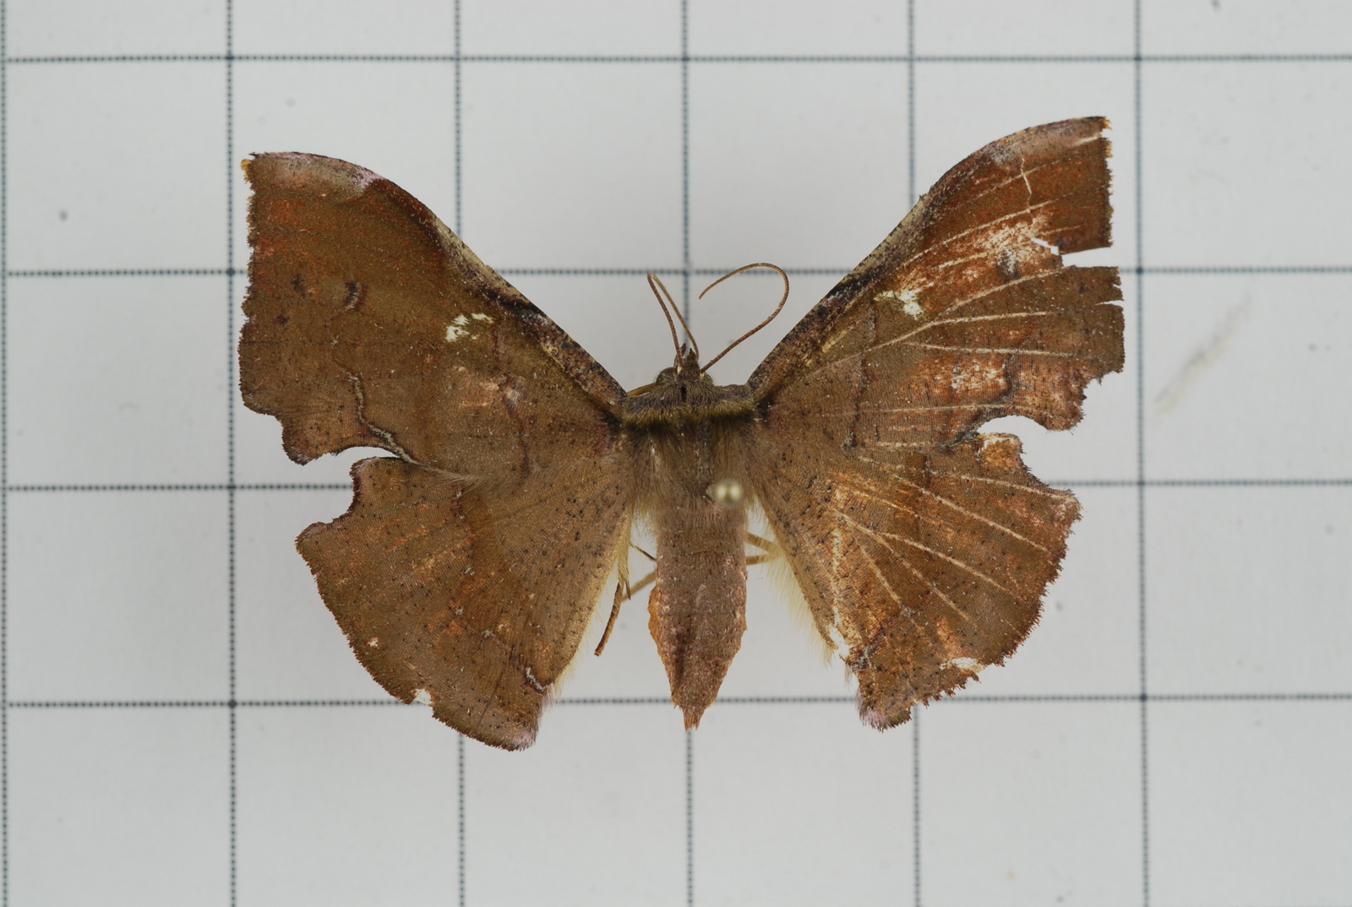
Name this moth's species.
Fascellina chromataria
